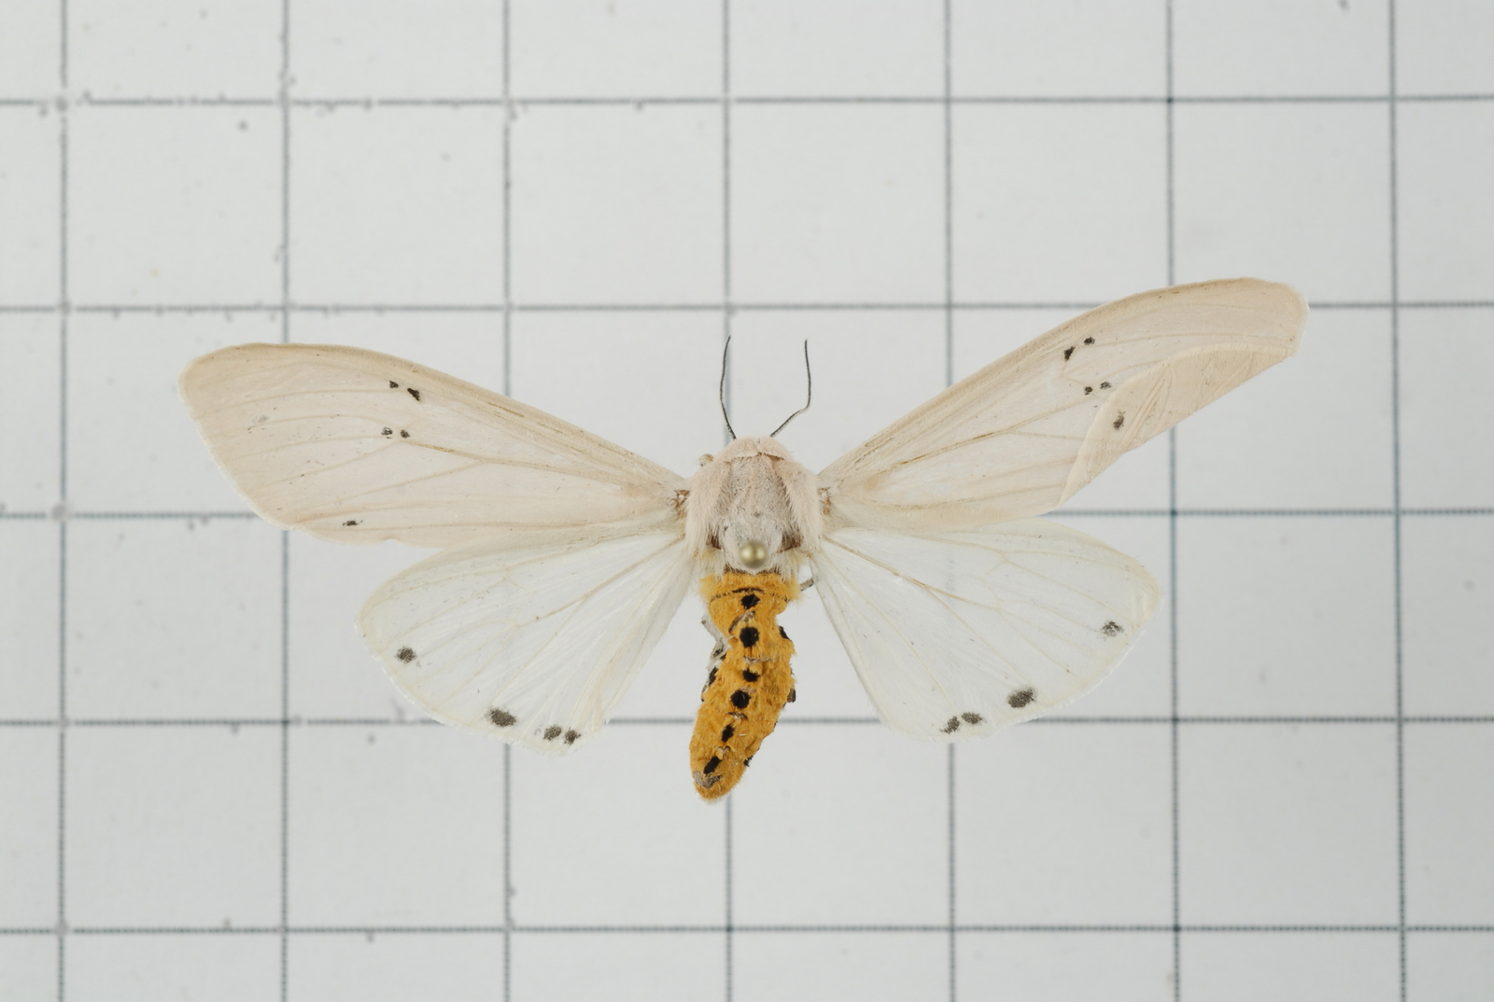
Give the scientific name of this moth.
Creatonotos transiens koni
